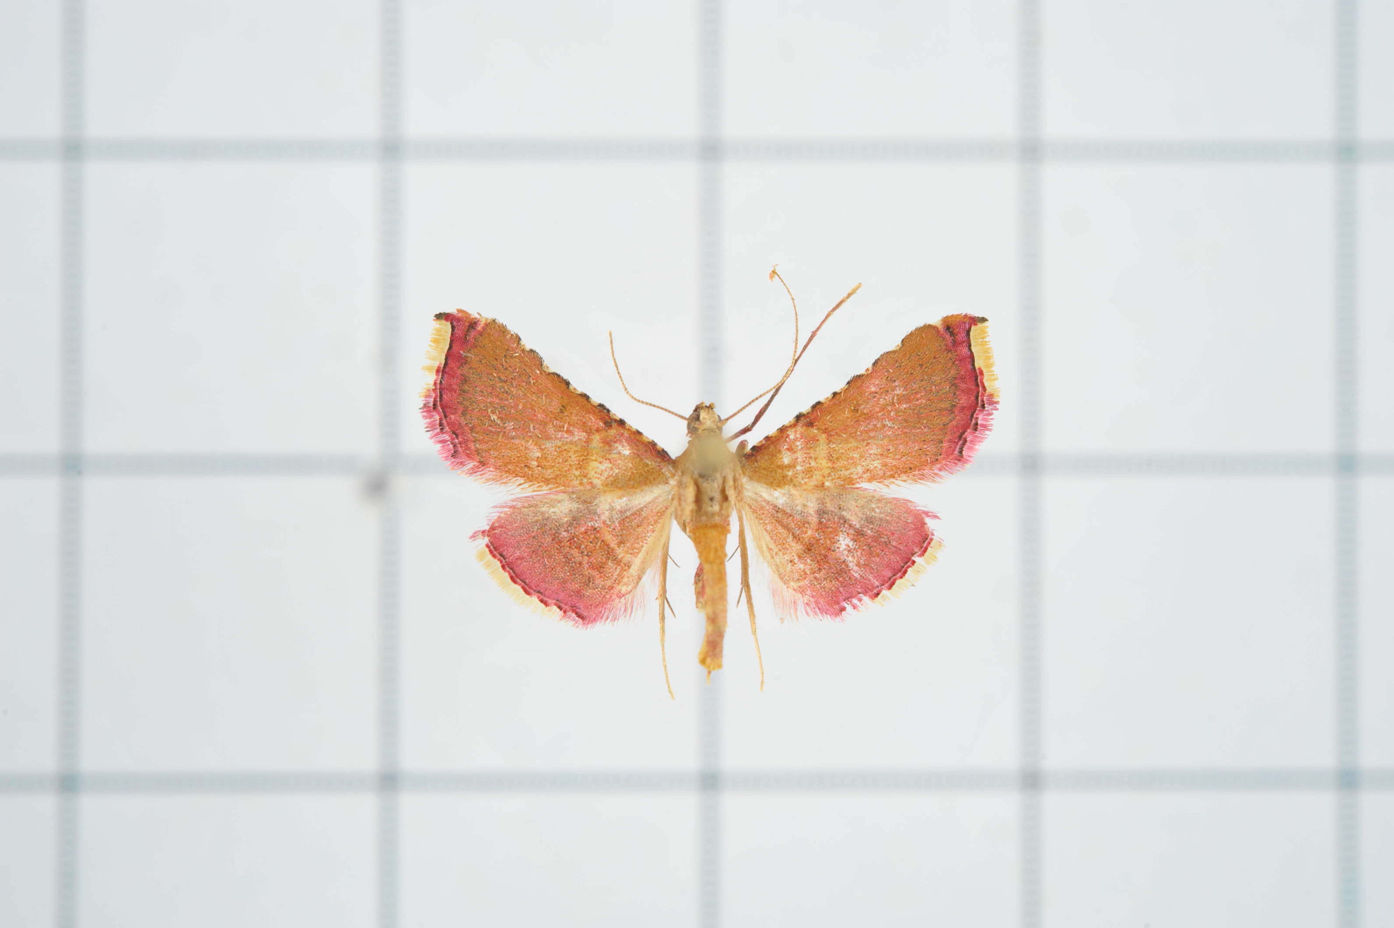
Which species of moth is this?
Endotricha minialis
